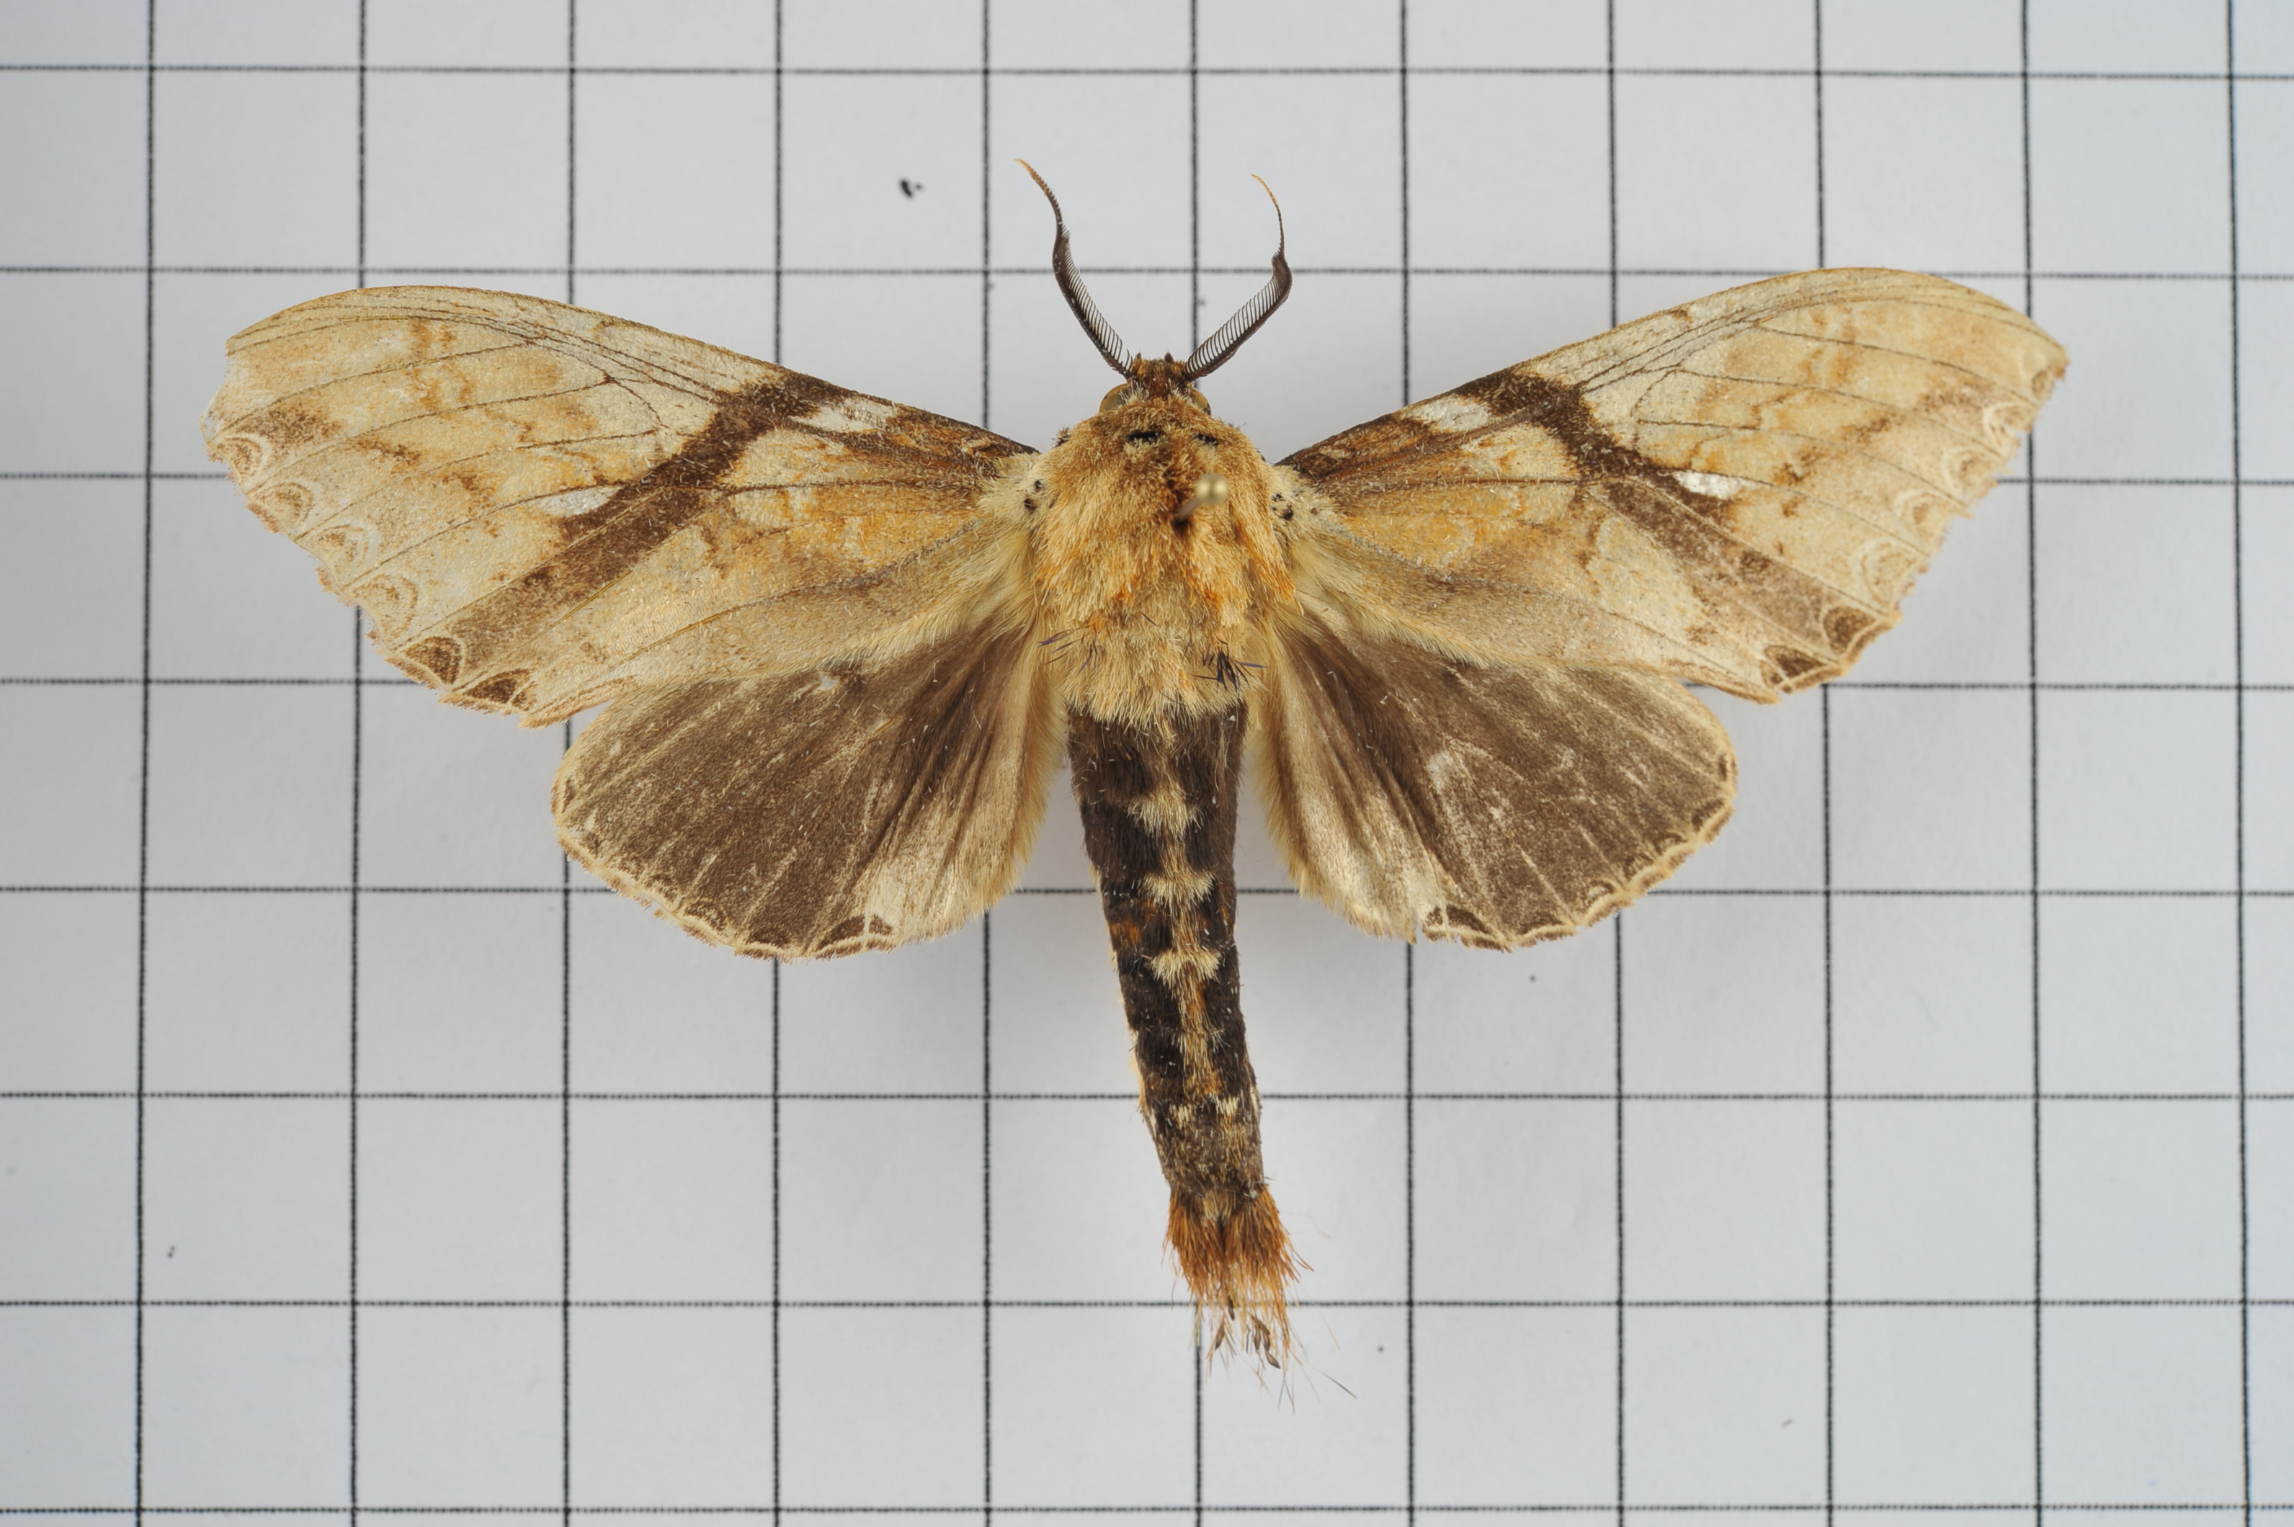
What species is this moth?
Dudusa nobilis
